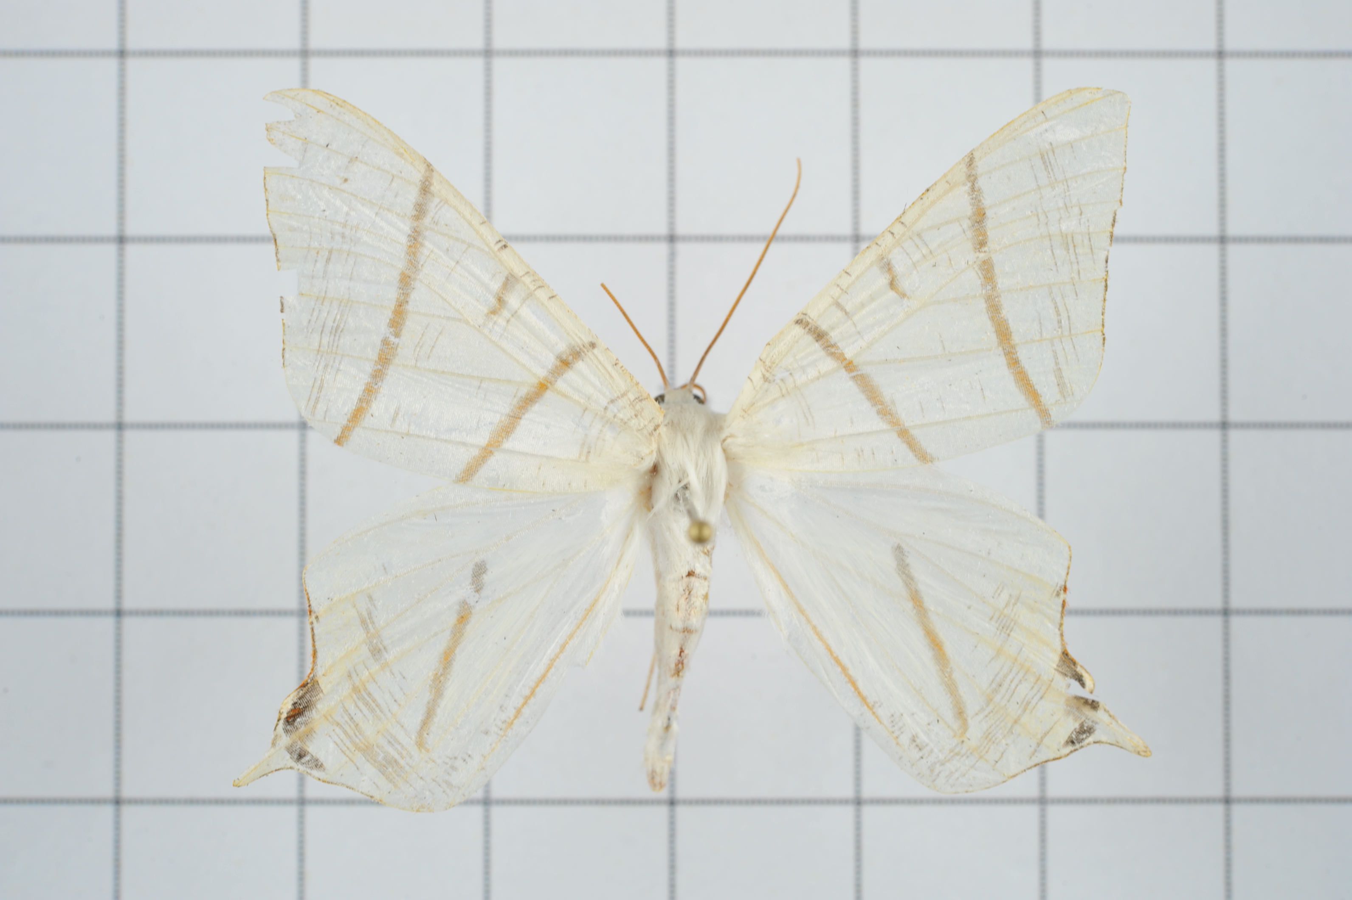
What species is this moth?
Ourapteryx yerburii virescens
